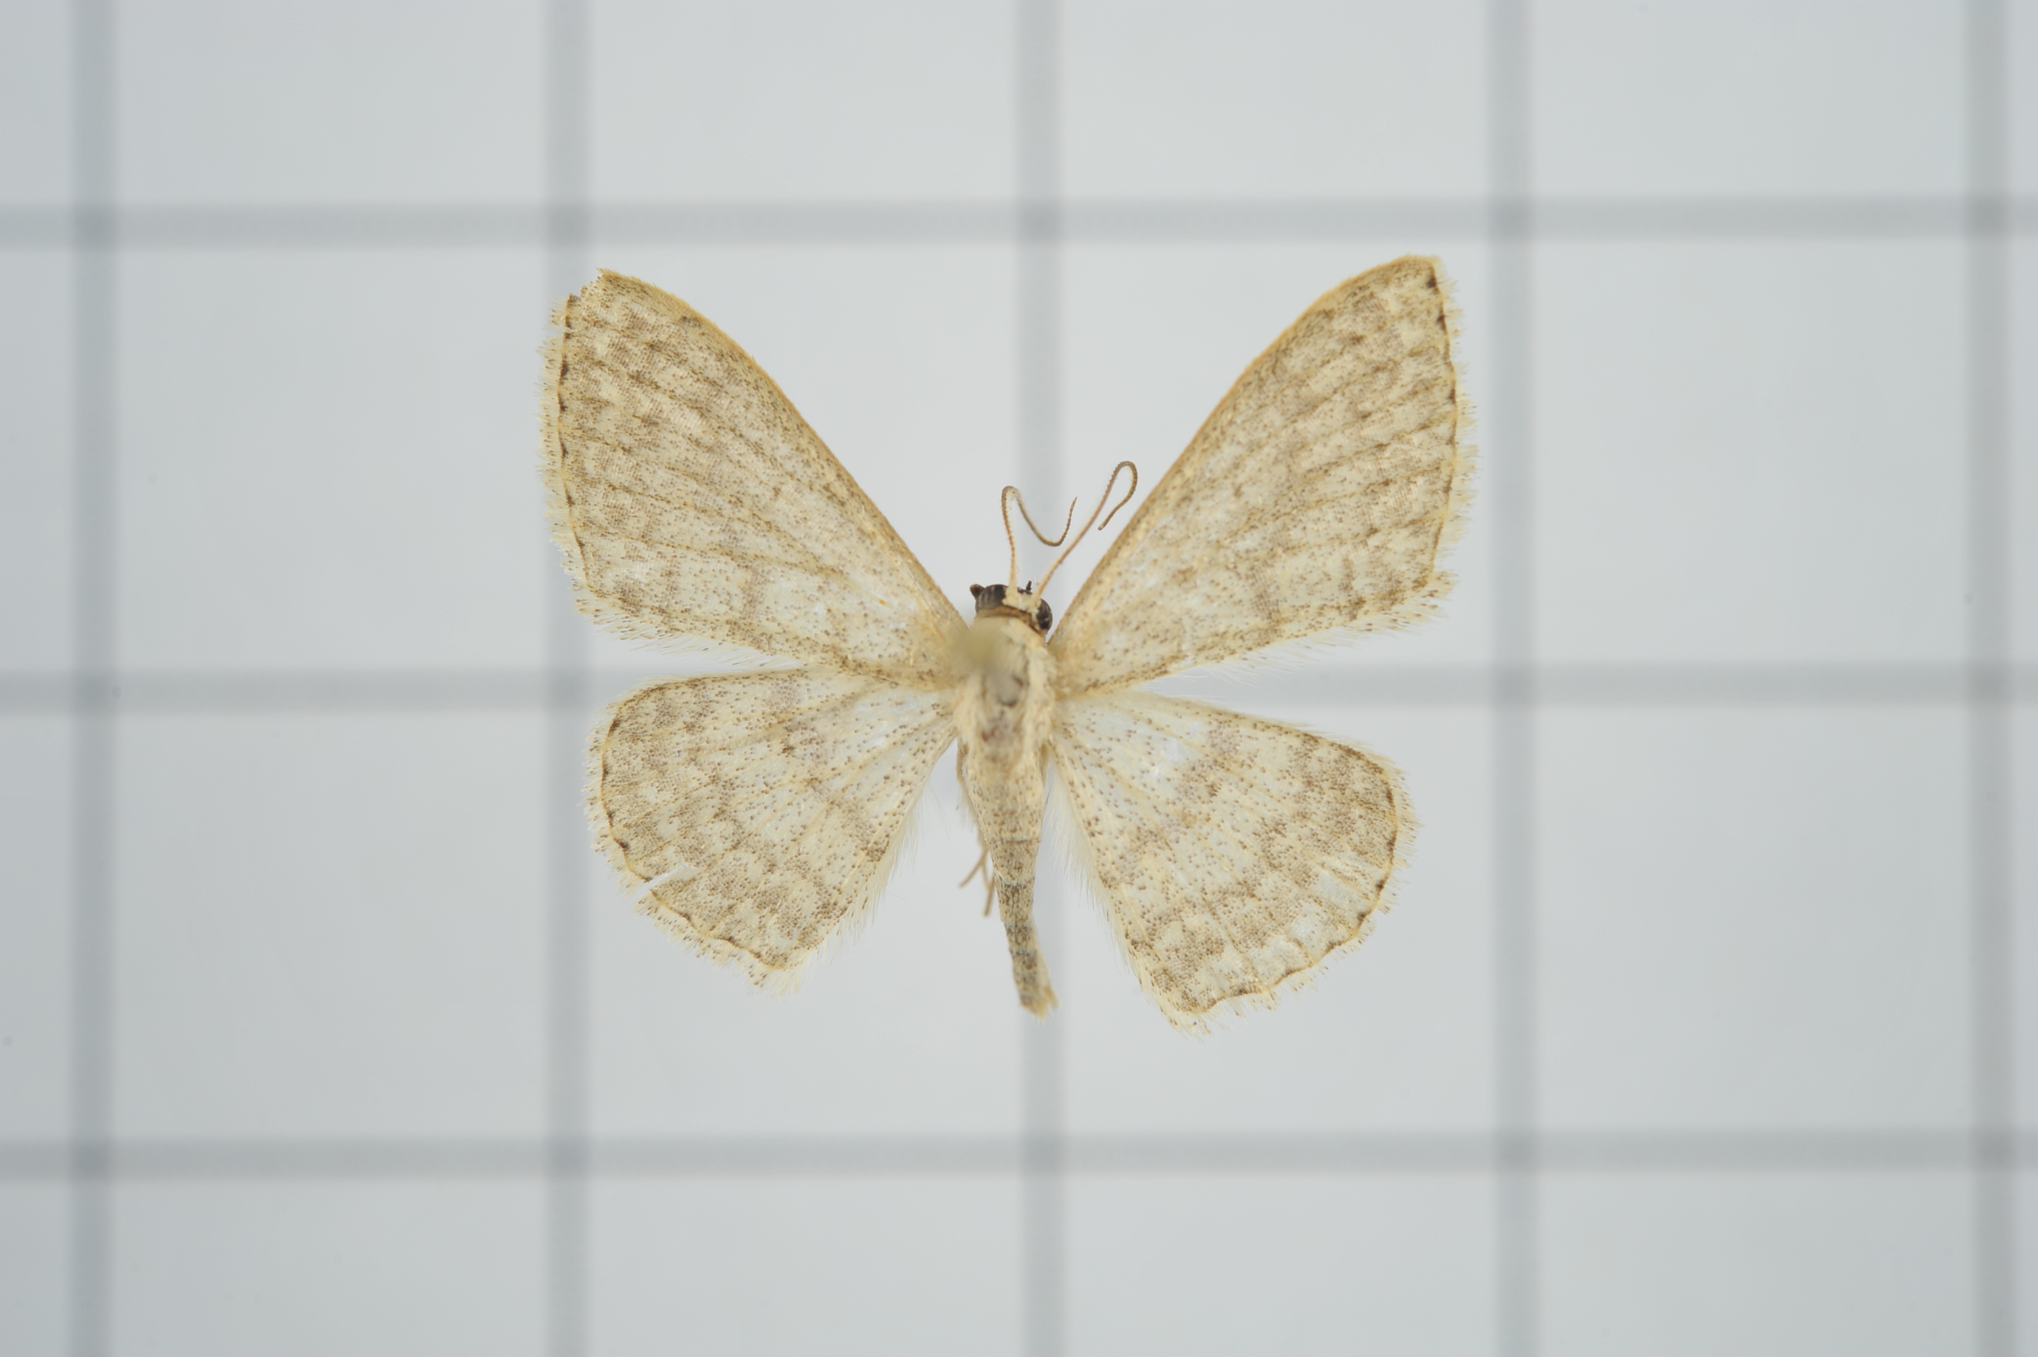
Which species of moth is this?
Scopula actuaria actuaria
